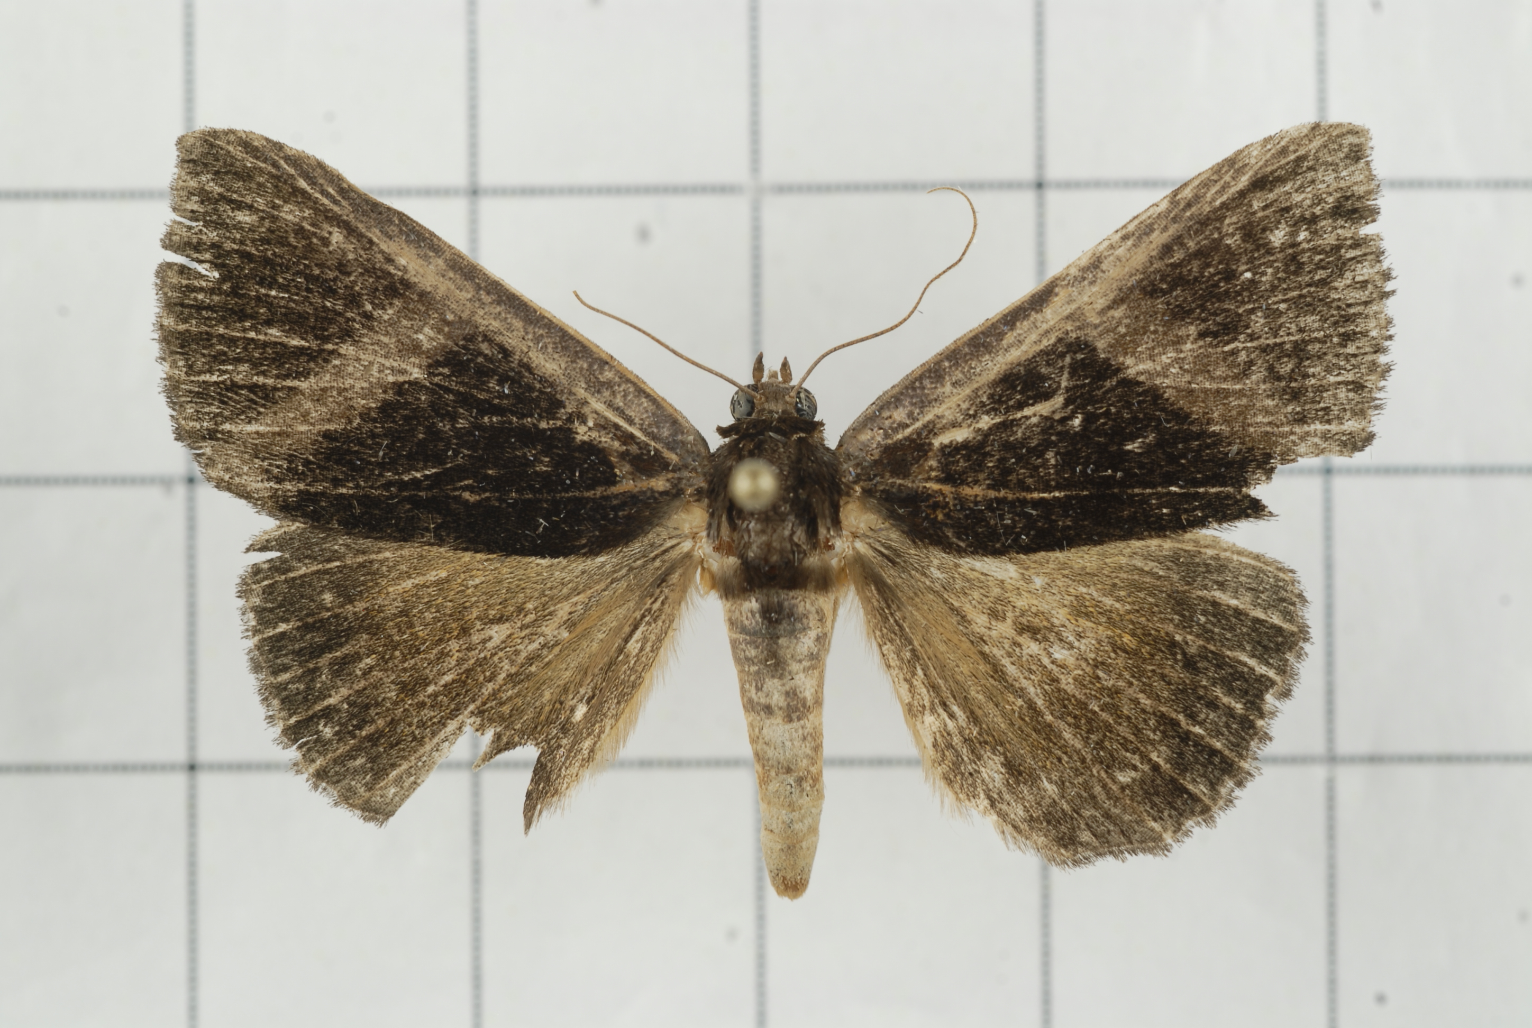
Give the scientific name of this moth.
Fodina contigua
